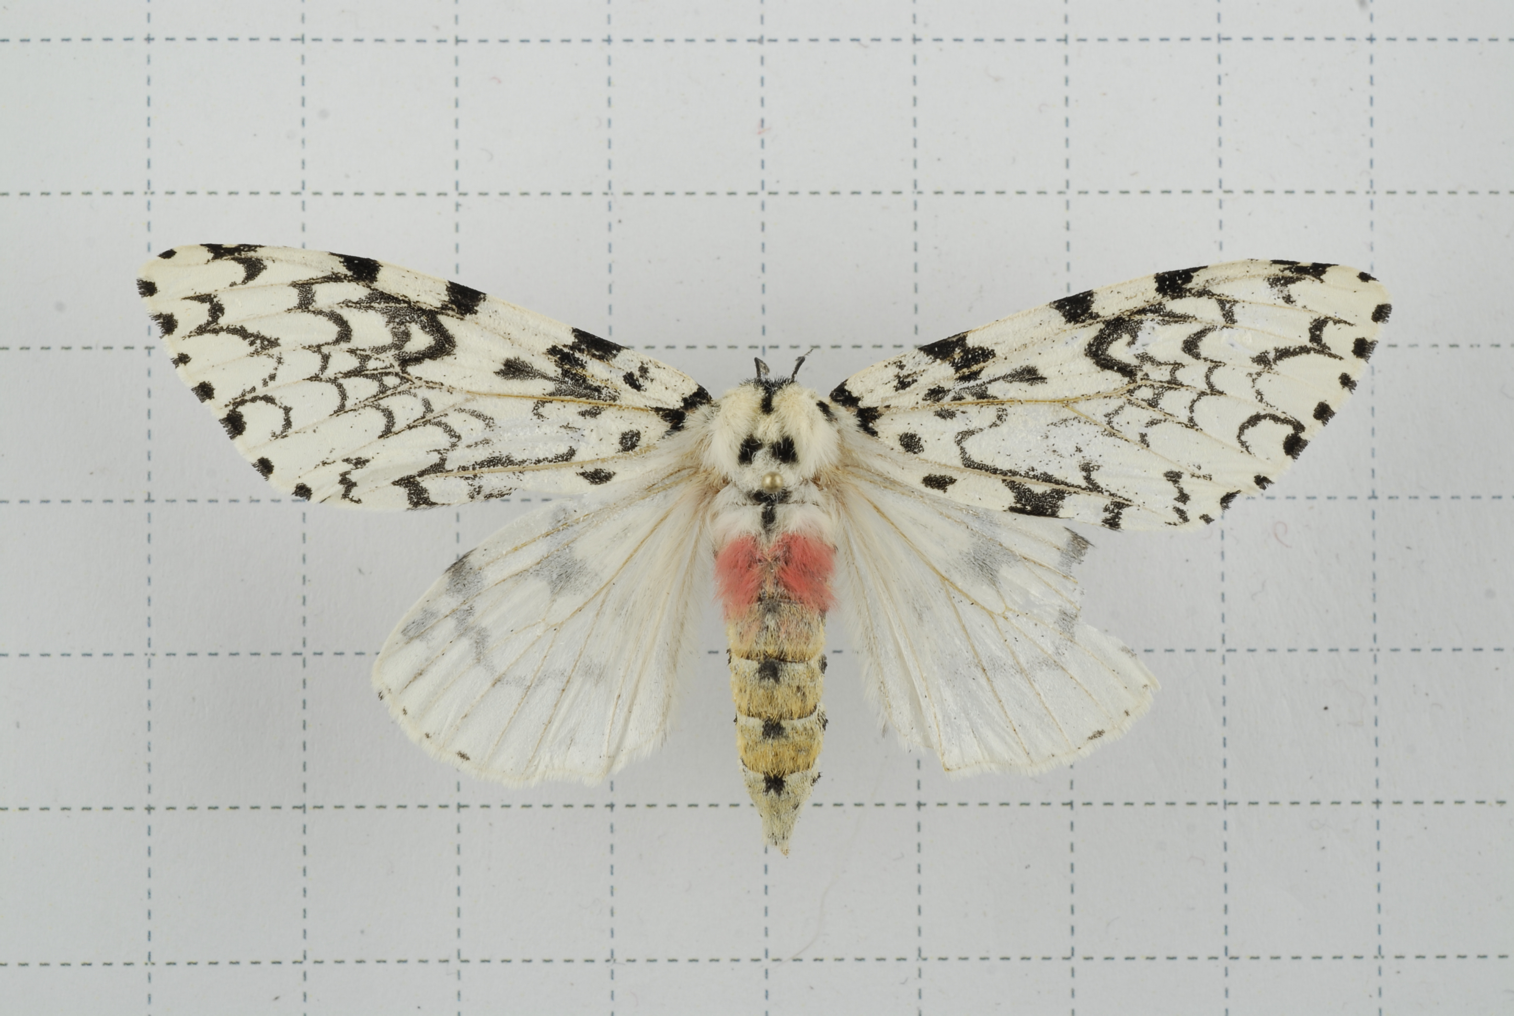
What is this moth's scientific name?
Lymantria concolor concolor
